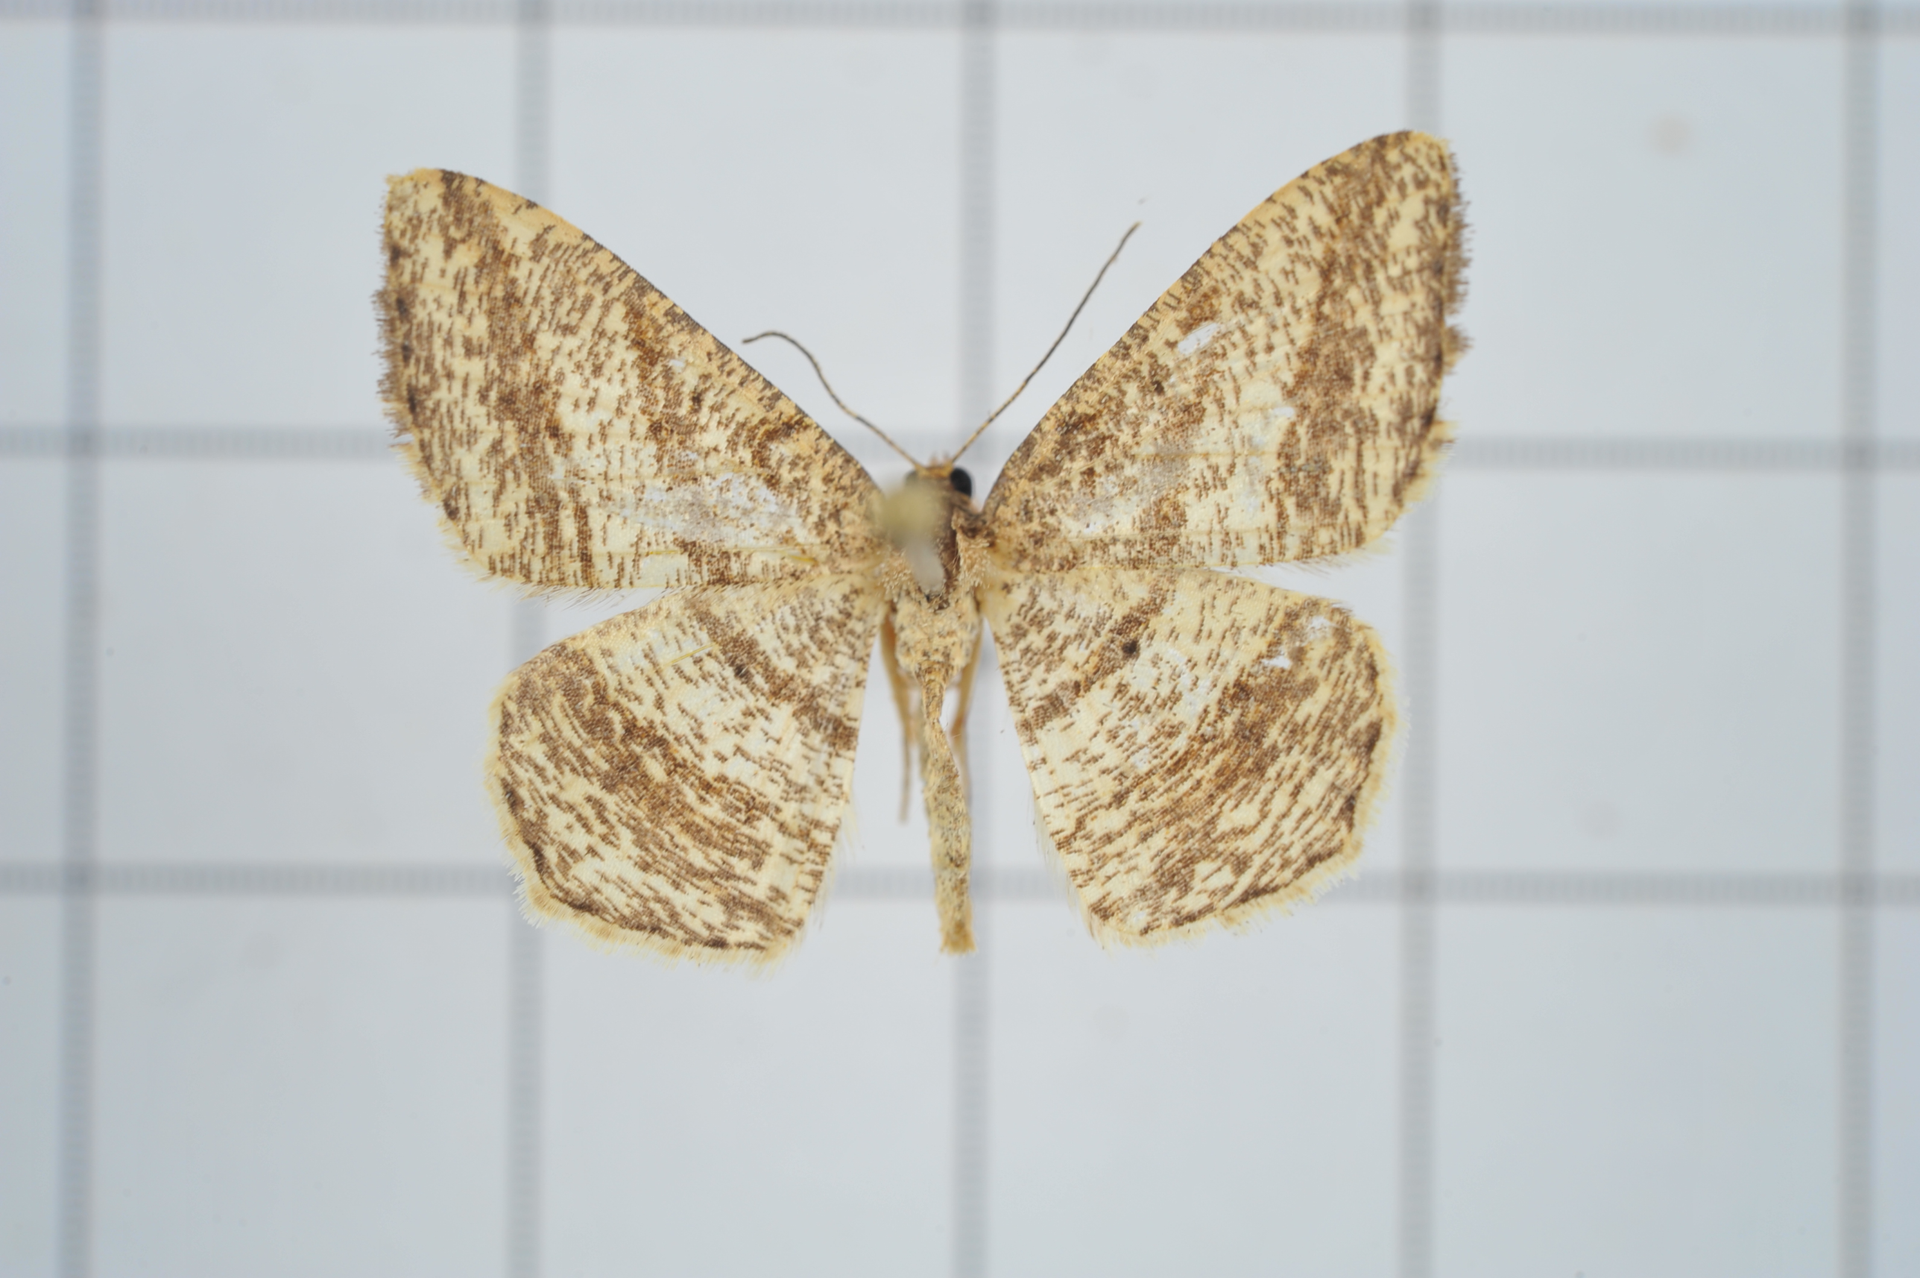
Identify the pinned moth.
Chiasmia normata
